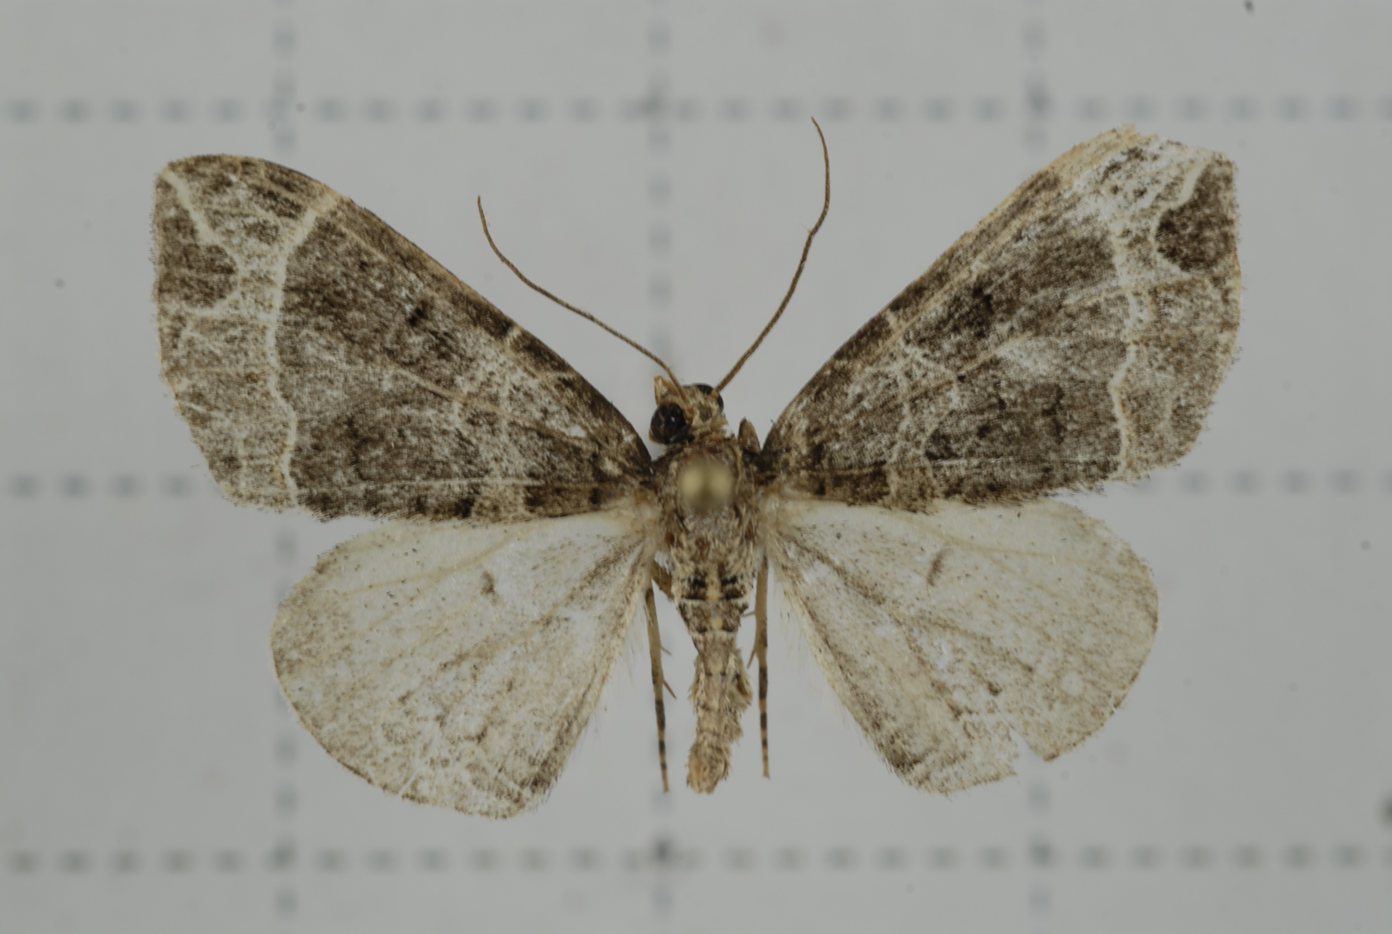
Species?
Ecliptopera umbrosaria stathera
